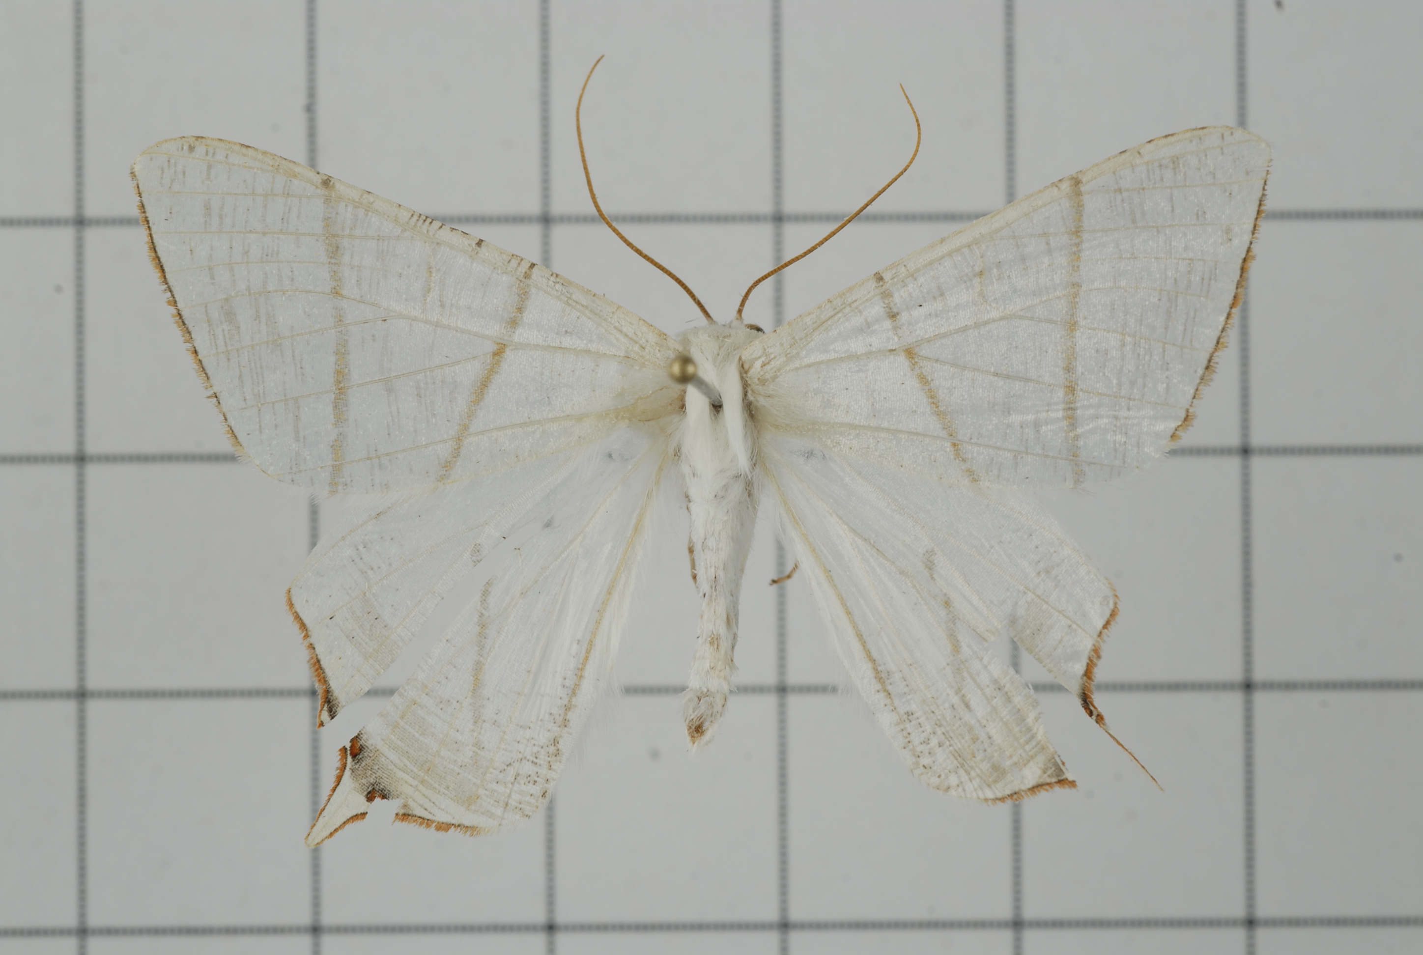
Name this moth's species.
Ourapteryx changi
